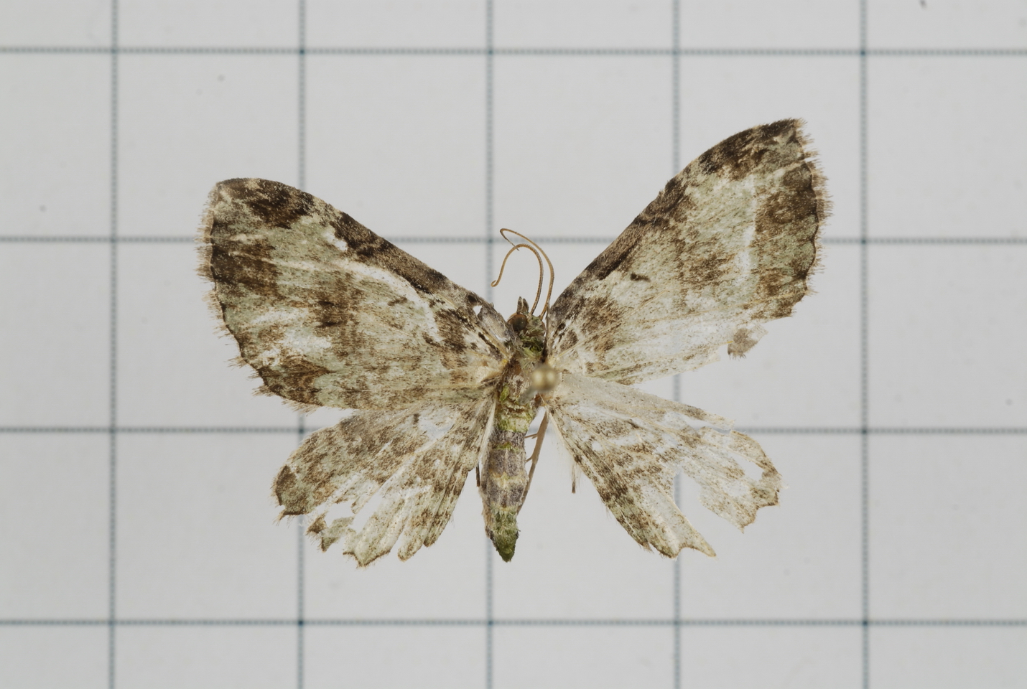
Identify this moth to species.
Horisme macularia
